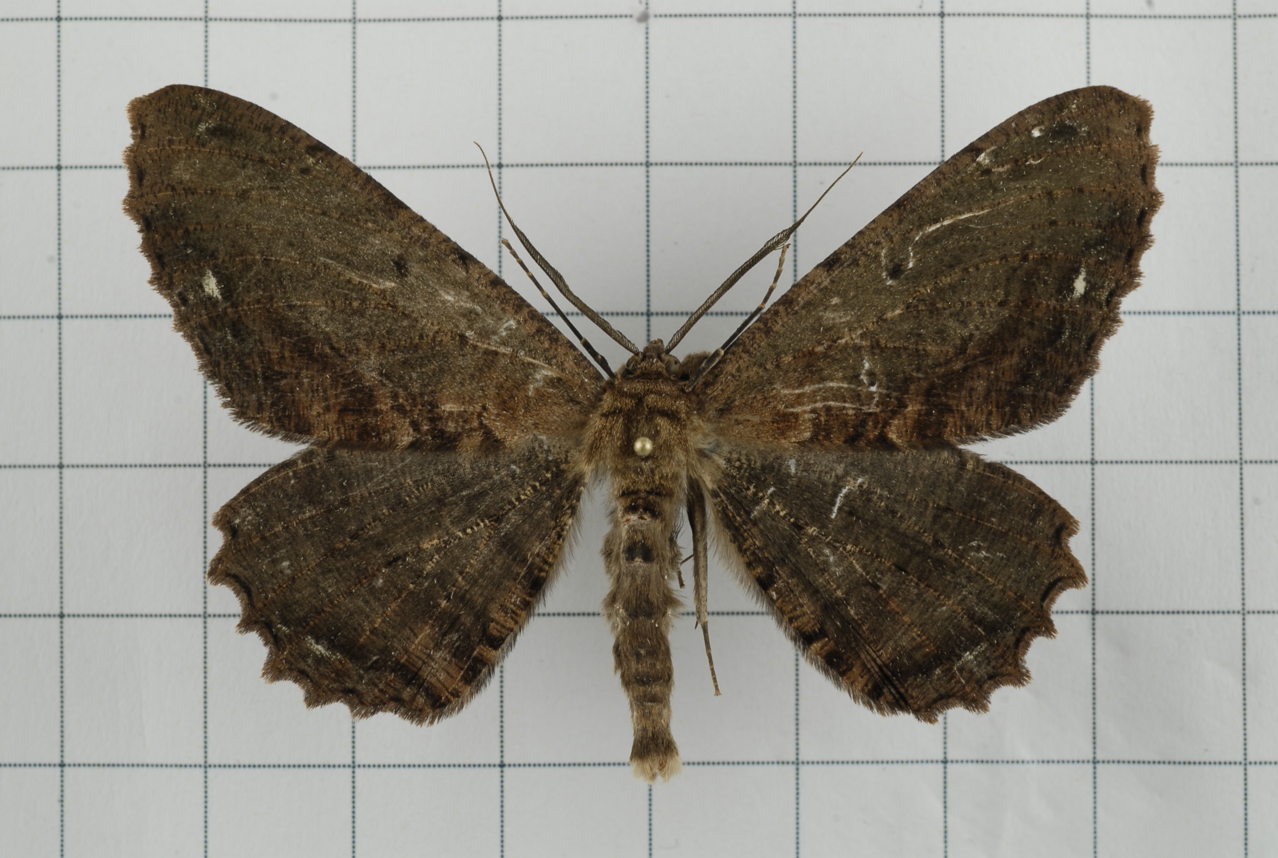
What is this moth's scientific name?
Chorodna creataria
